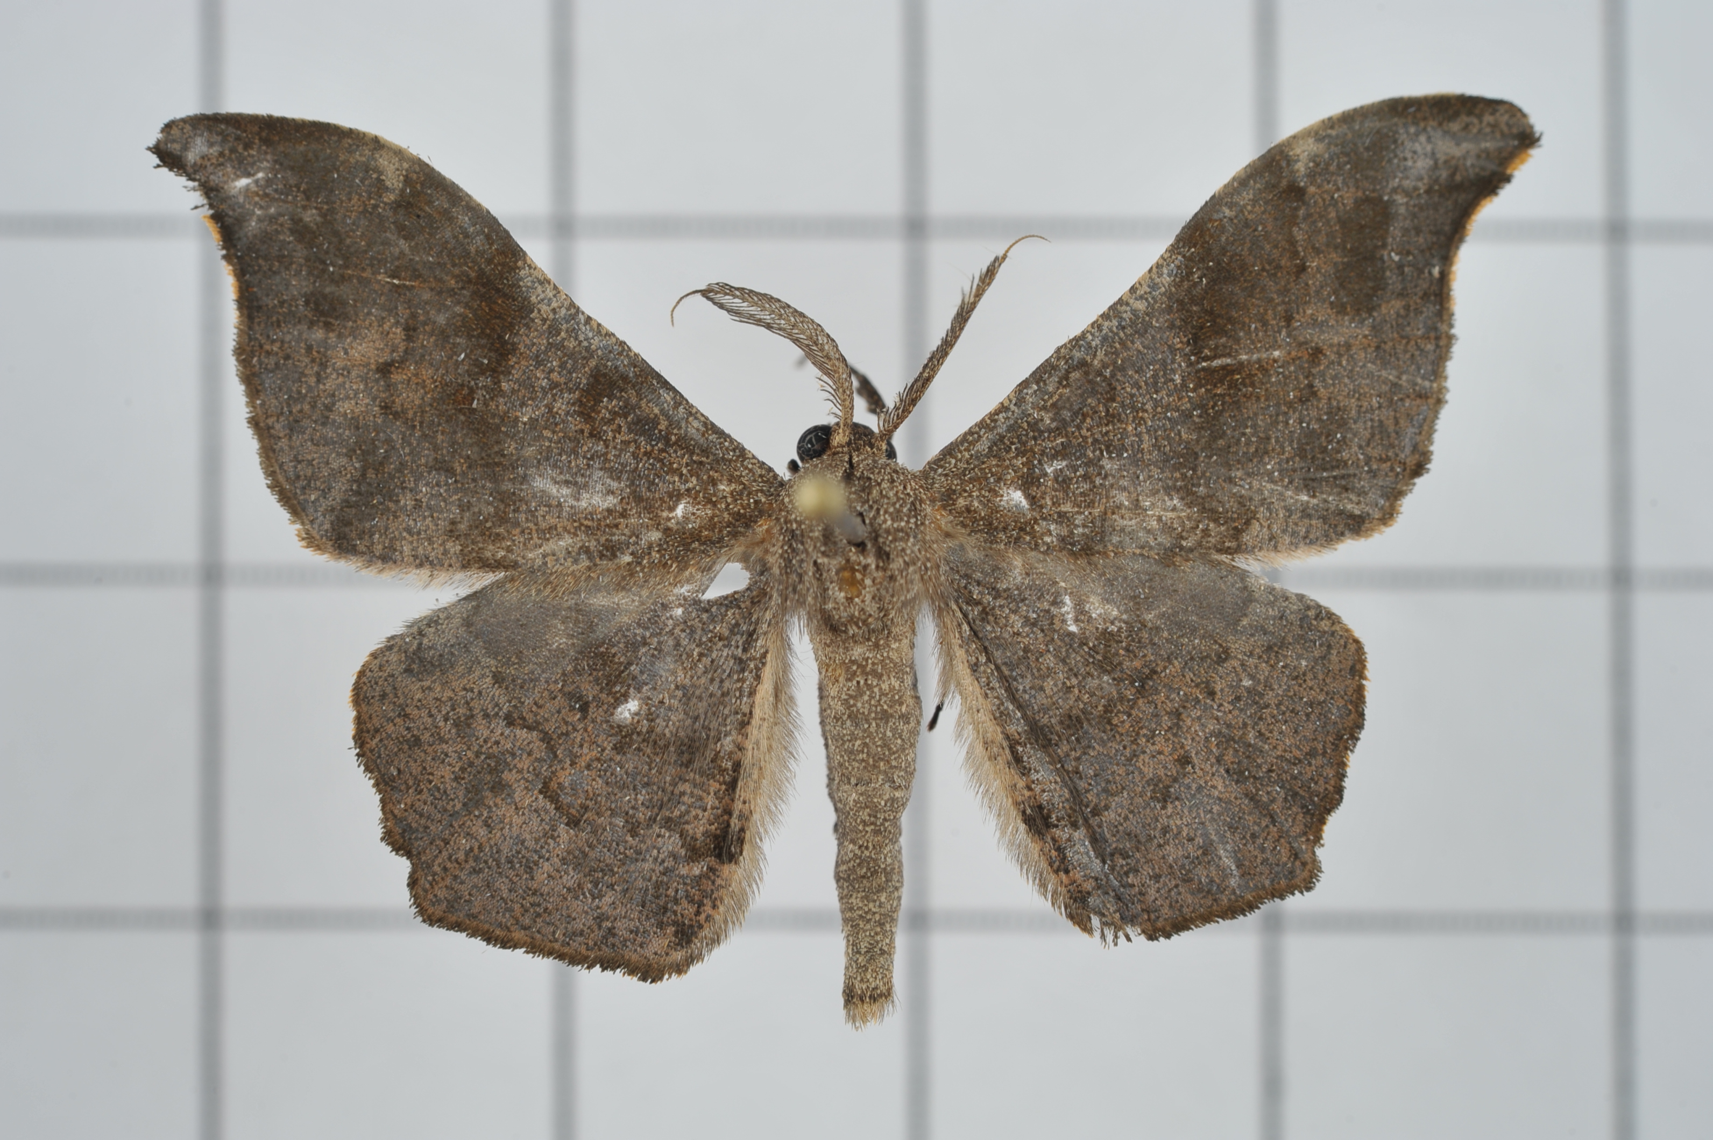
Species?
Hyposidra talaca talaca
